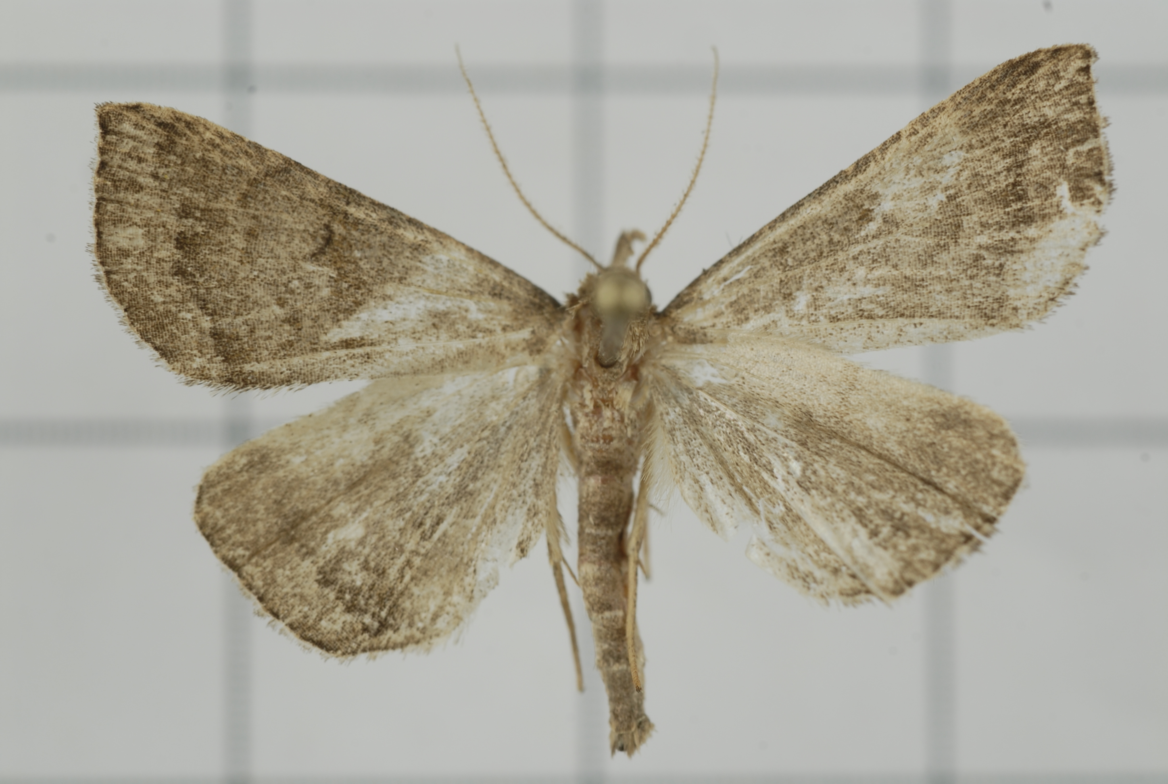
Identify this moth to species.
Herminia undulata
